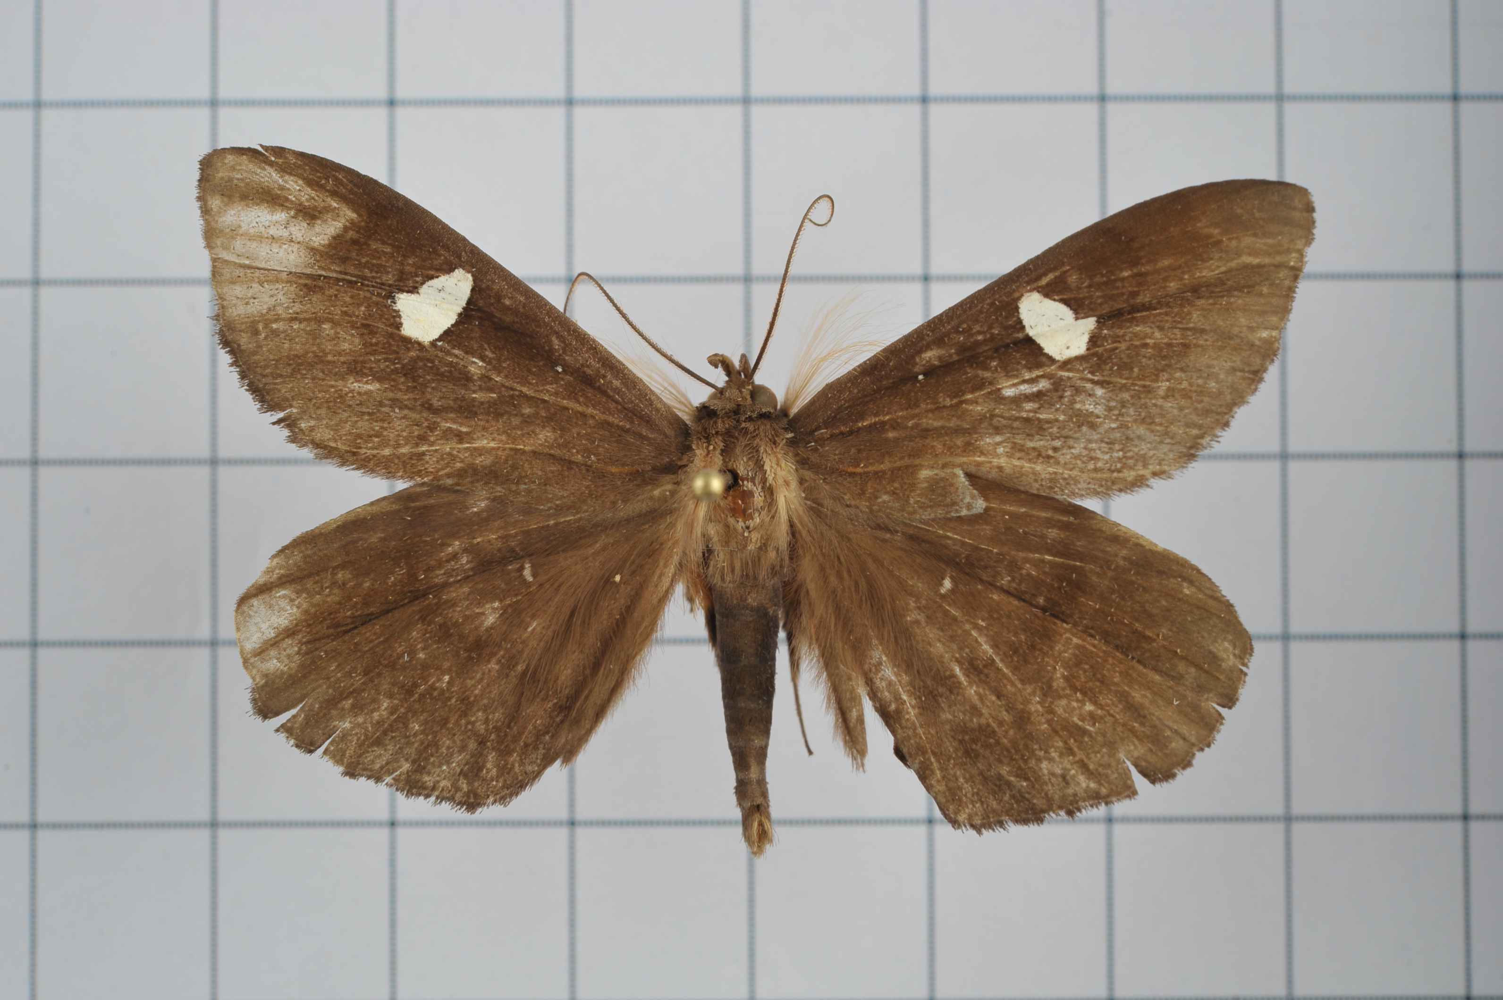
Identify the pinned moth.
Edessena gentiusalis
